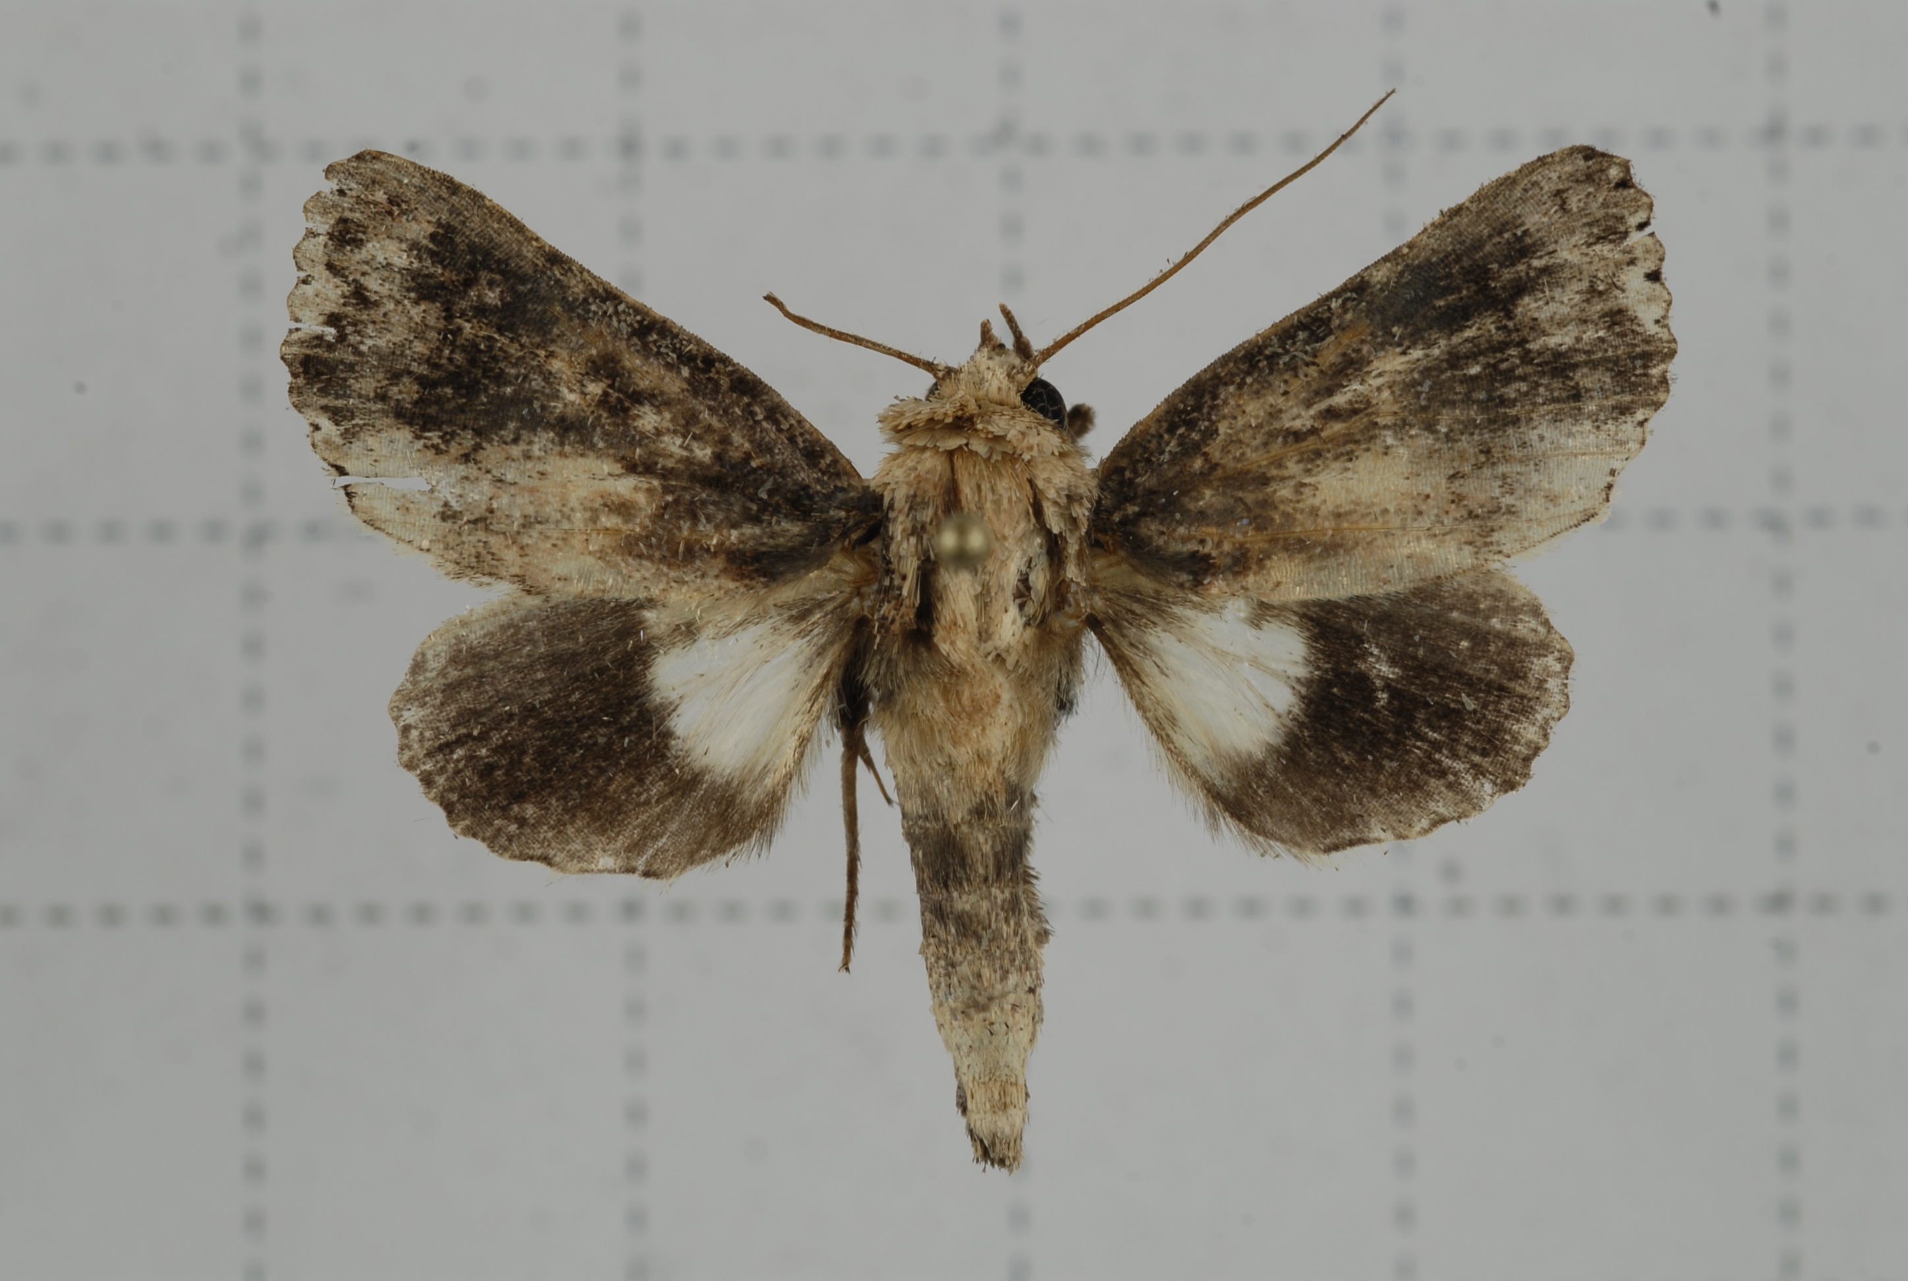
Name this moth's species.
Aedia lichenea
